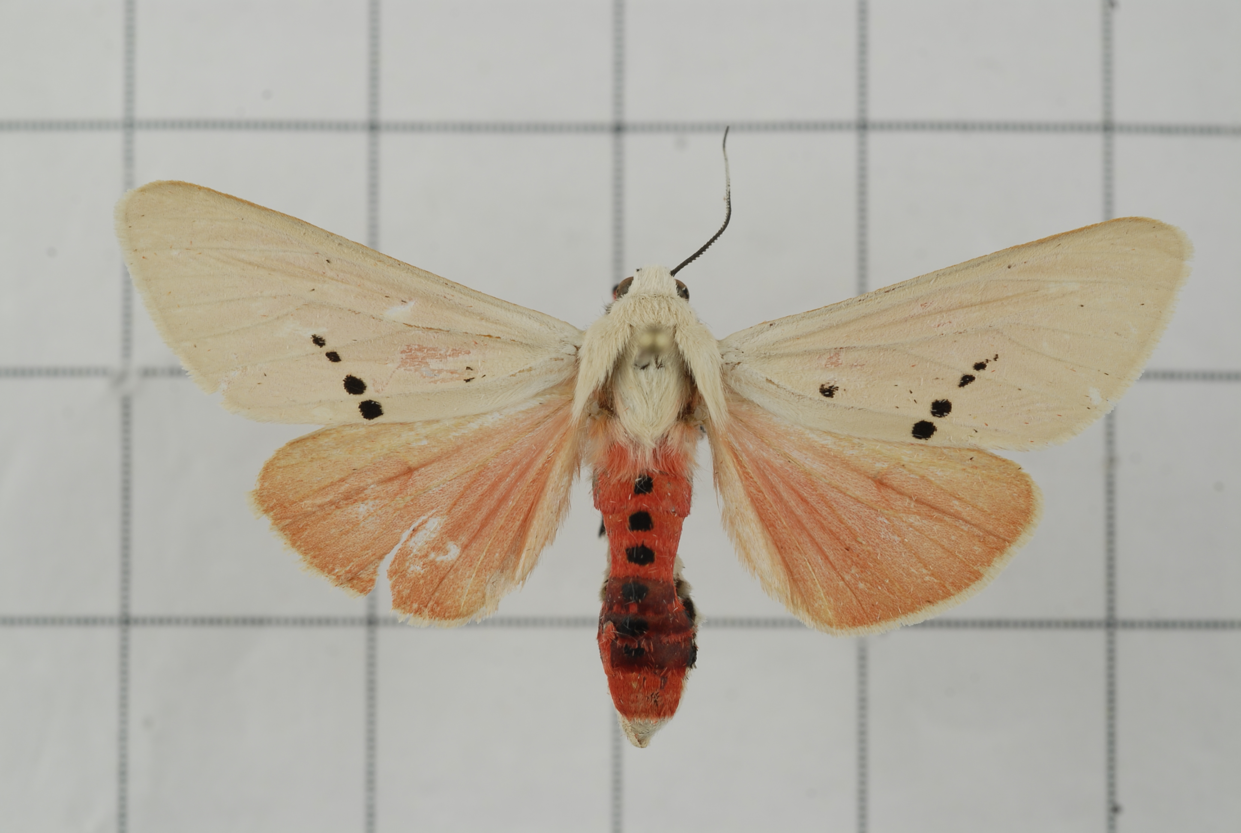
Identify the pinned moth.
Spilarctia subcarnea
